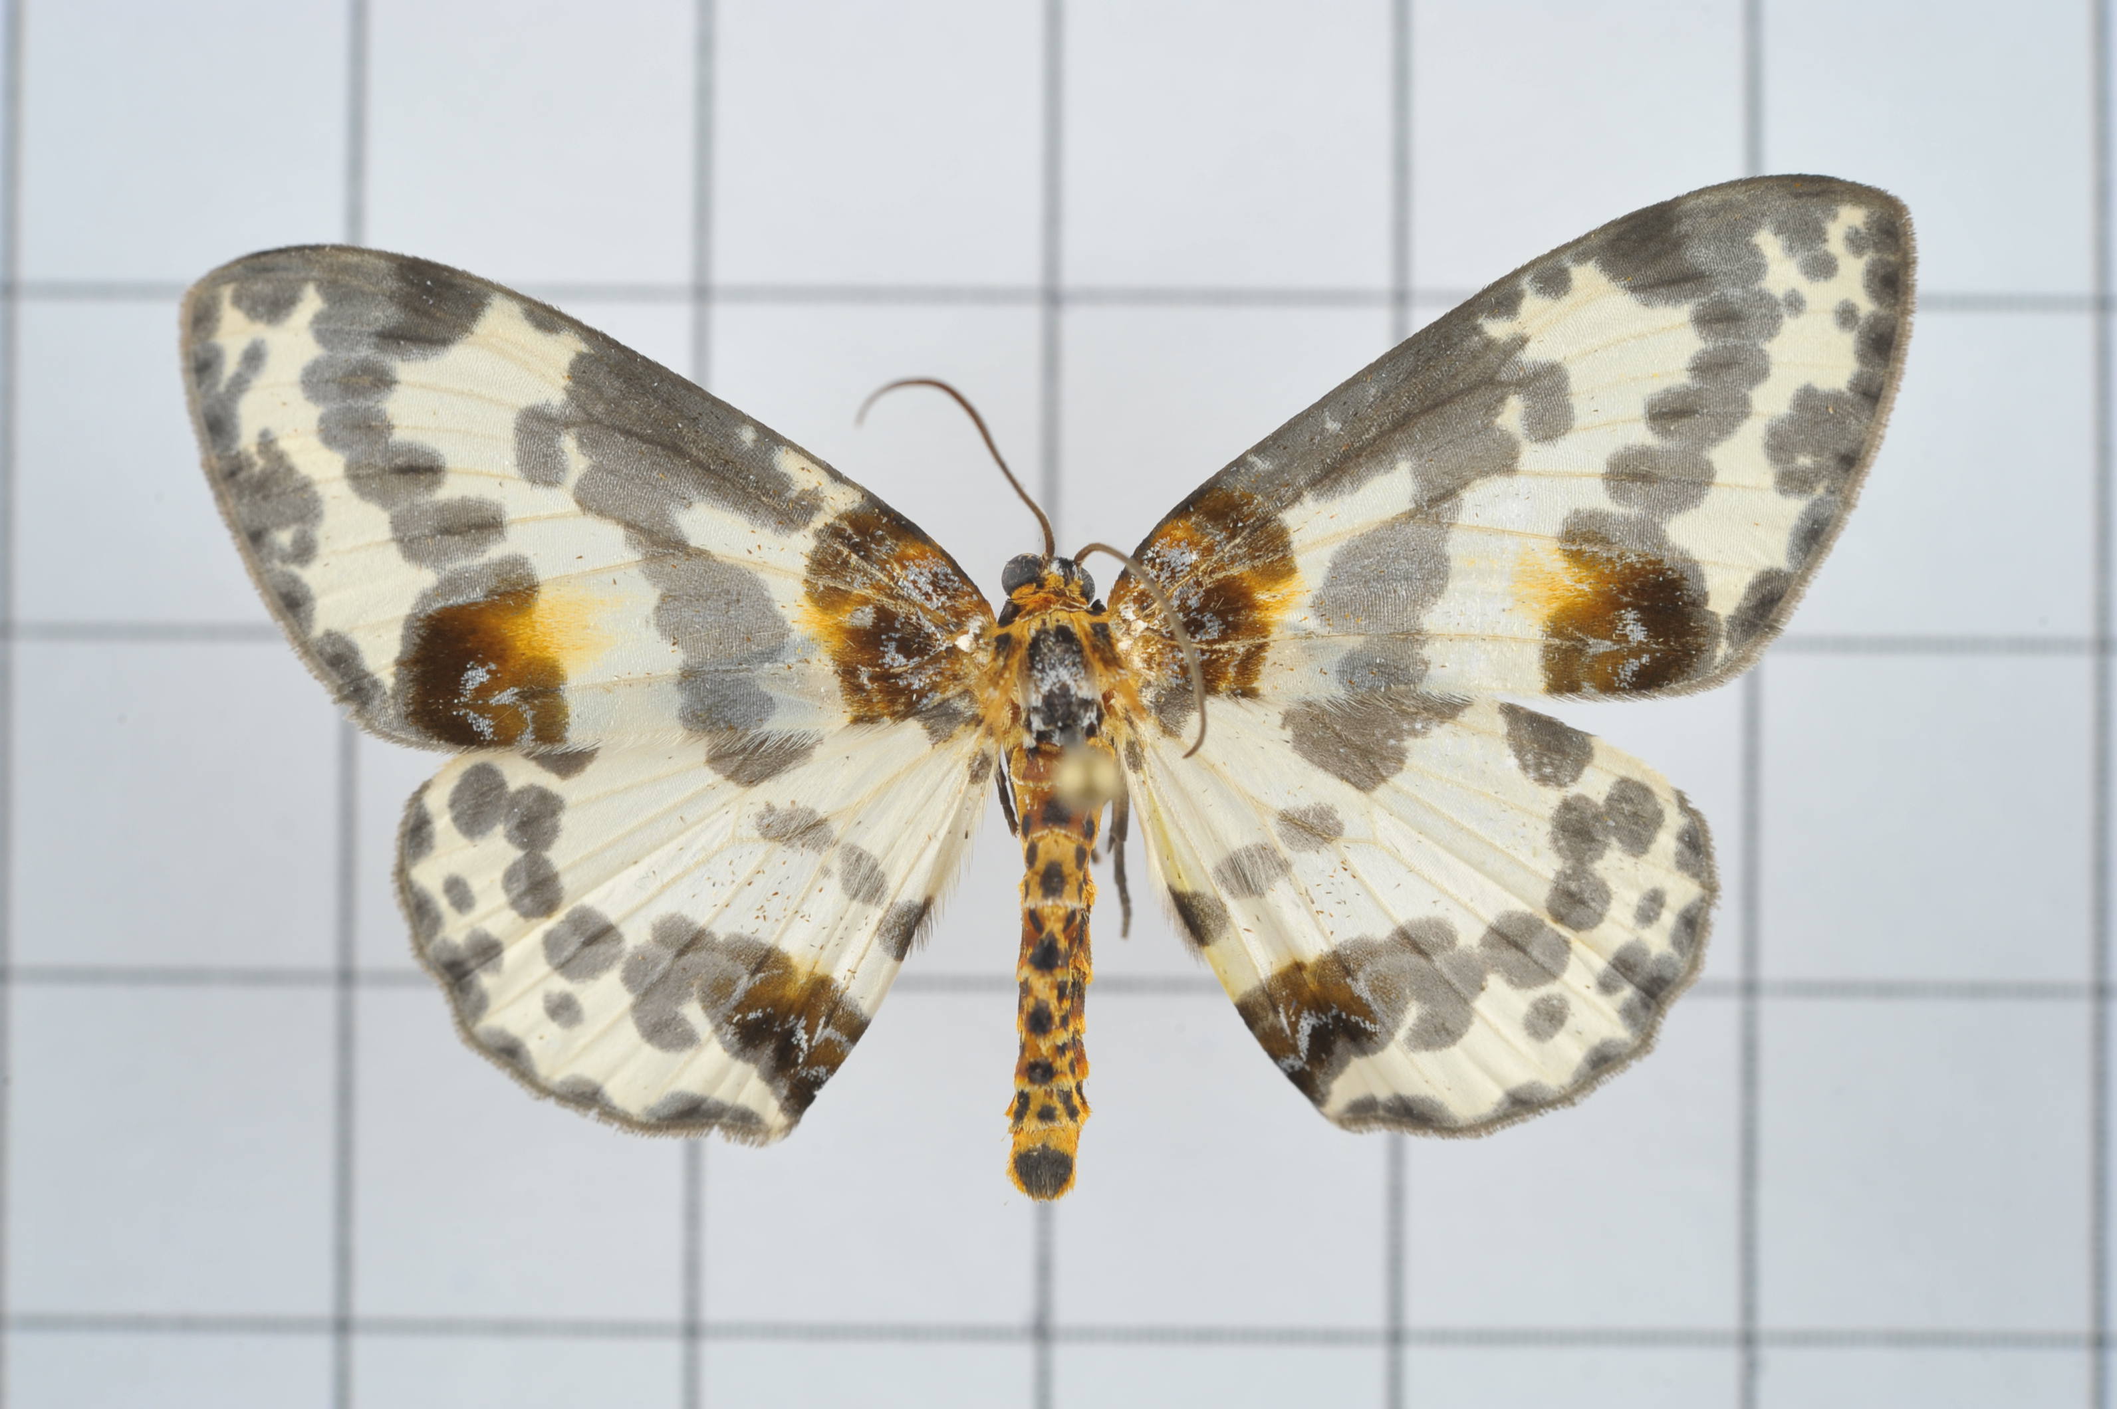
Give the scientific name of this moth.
Abraxas formosilluminata
